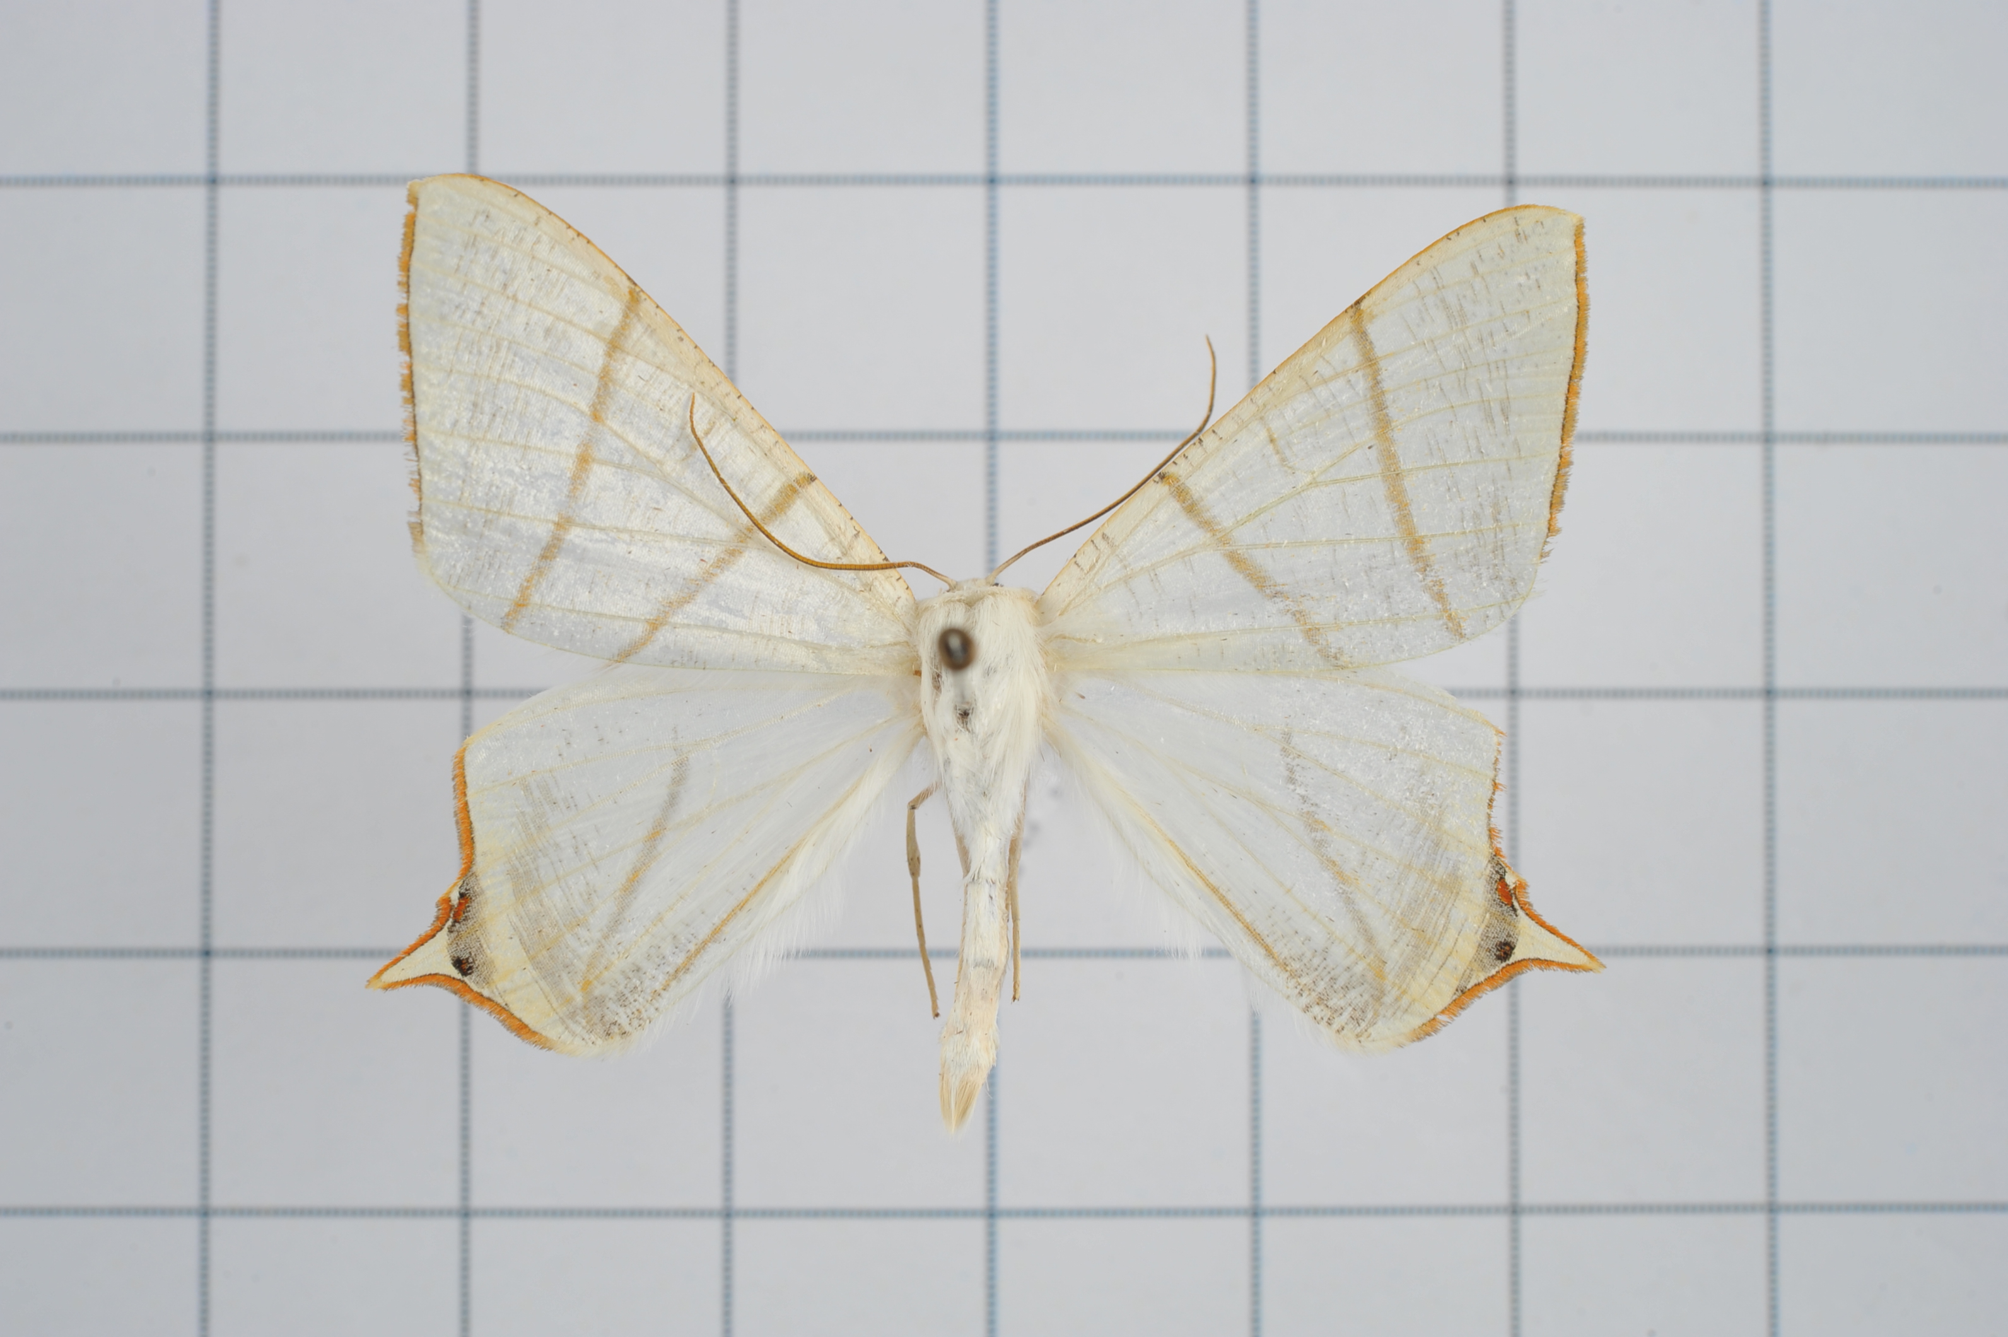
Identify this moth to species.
Ourapteryx changi
